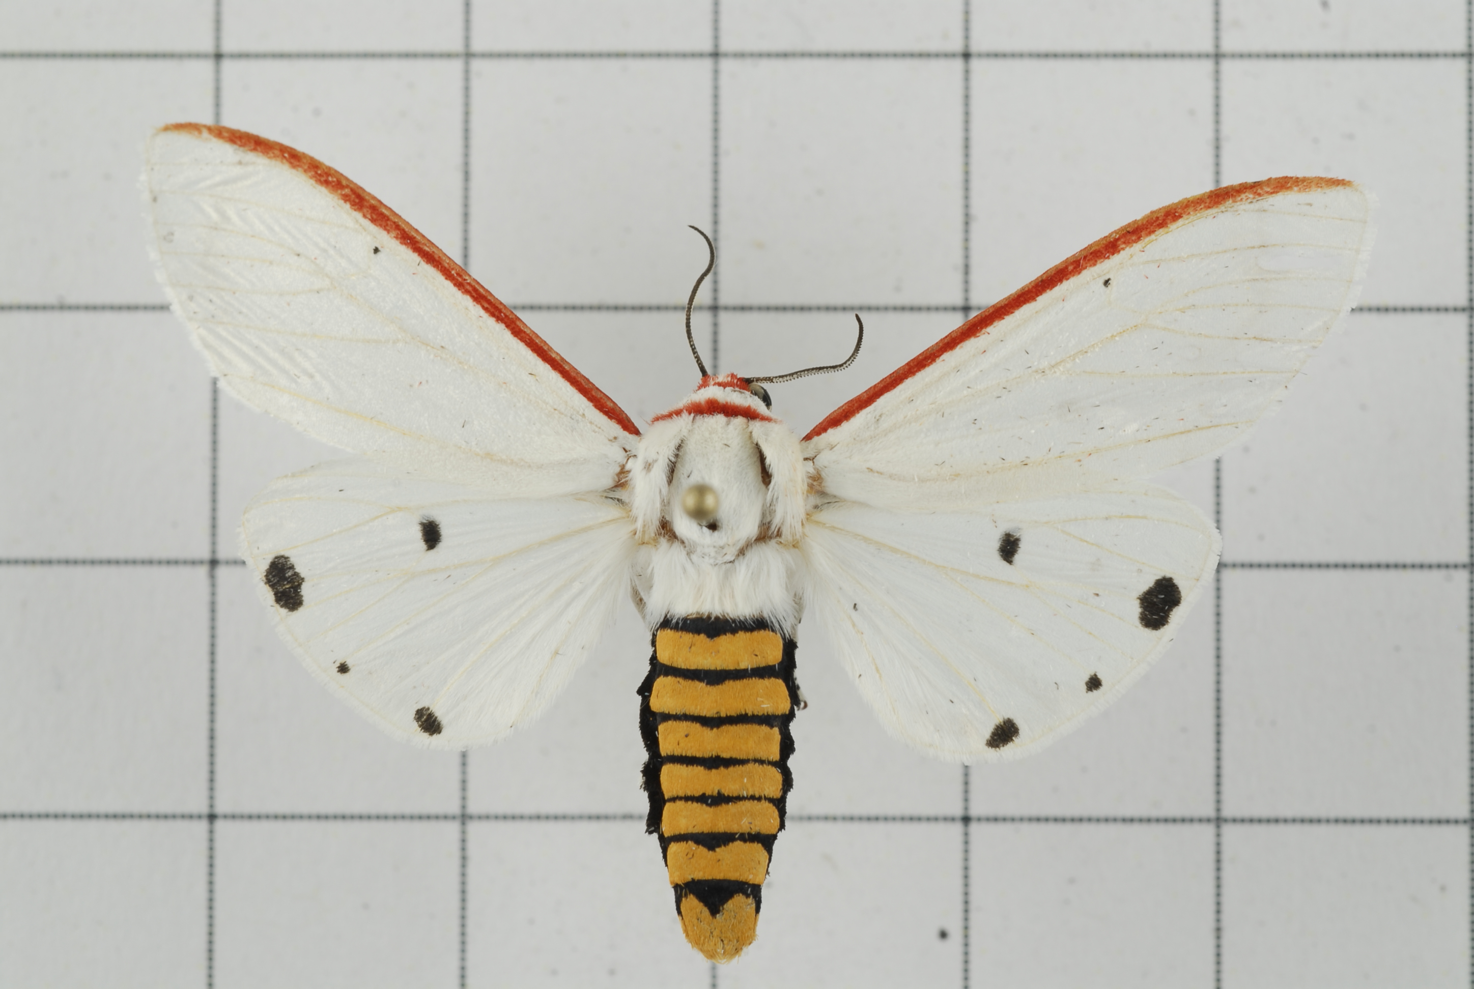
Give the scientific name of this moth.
Aloa lactinea
